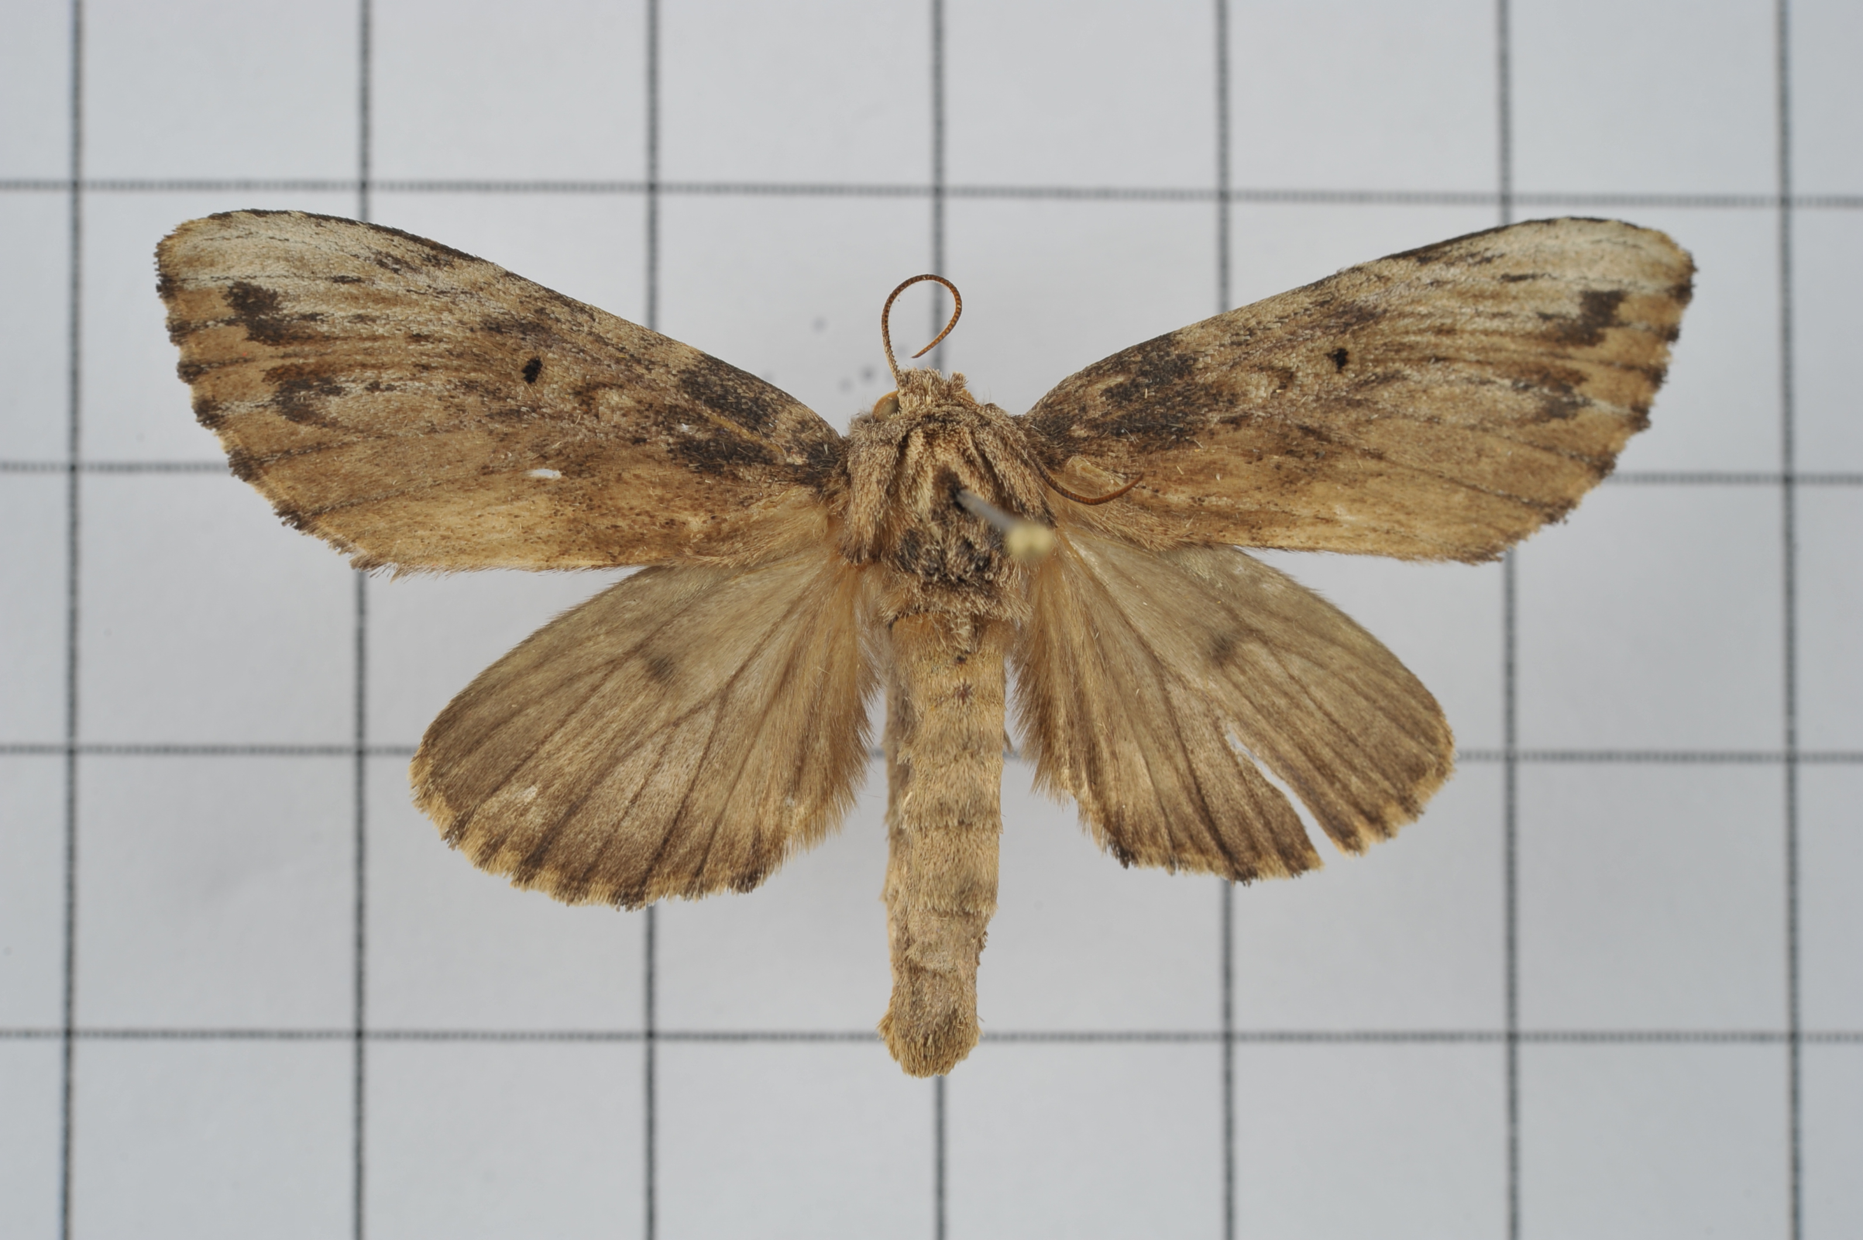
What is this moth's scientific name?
Norracoides basinotata
